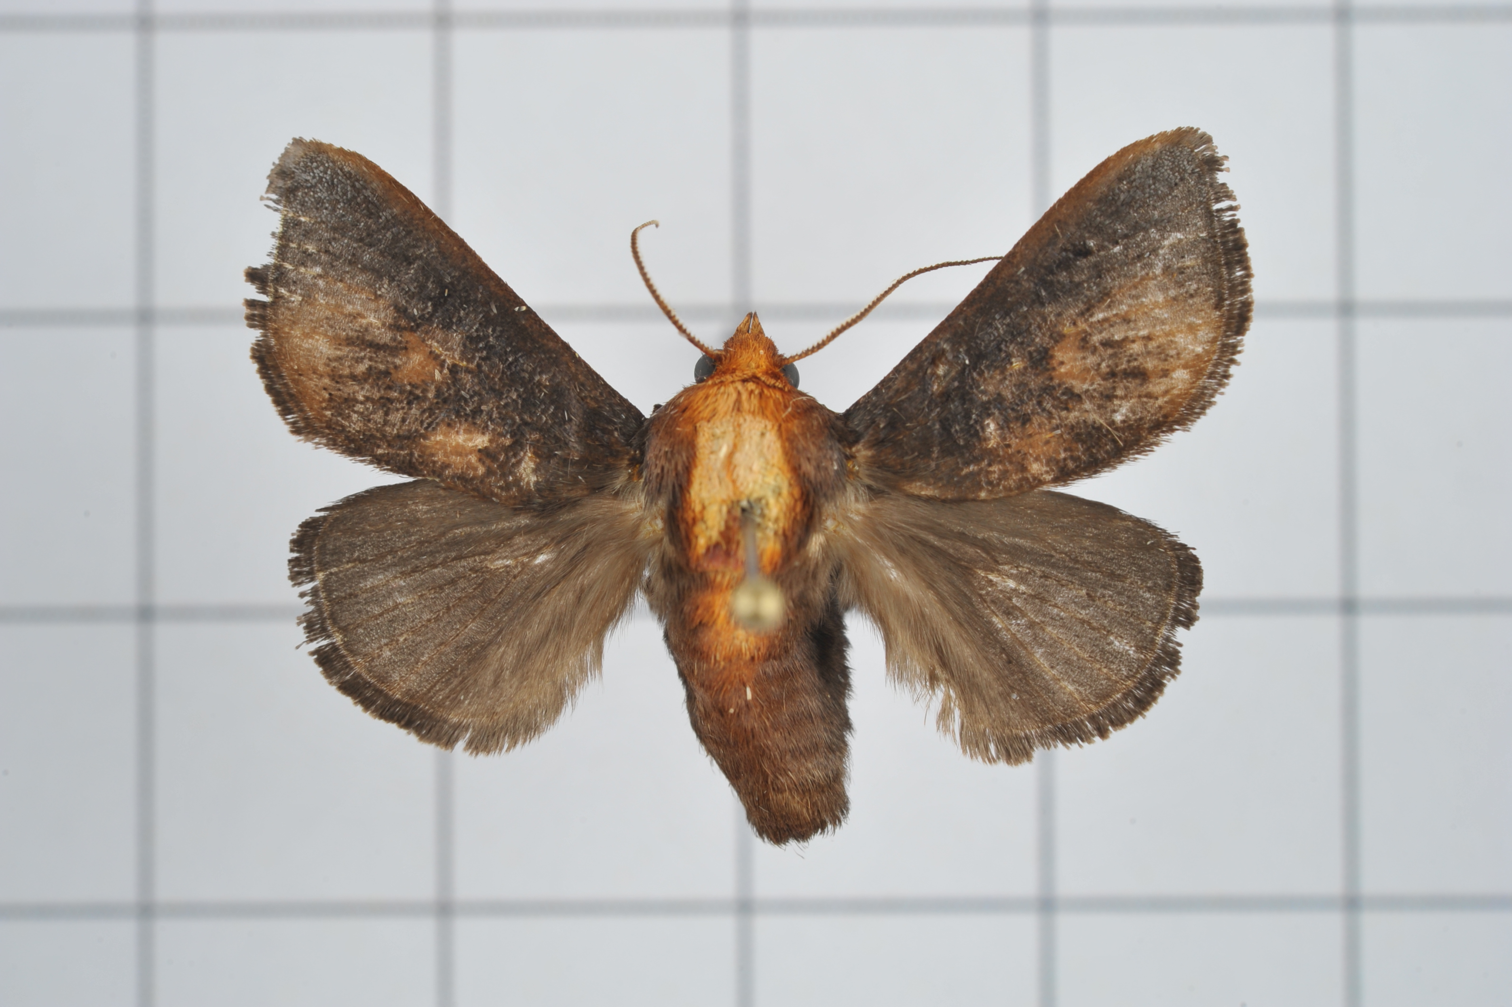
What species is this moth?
Iraga rugosa
